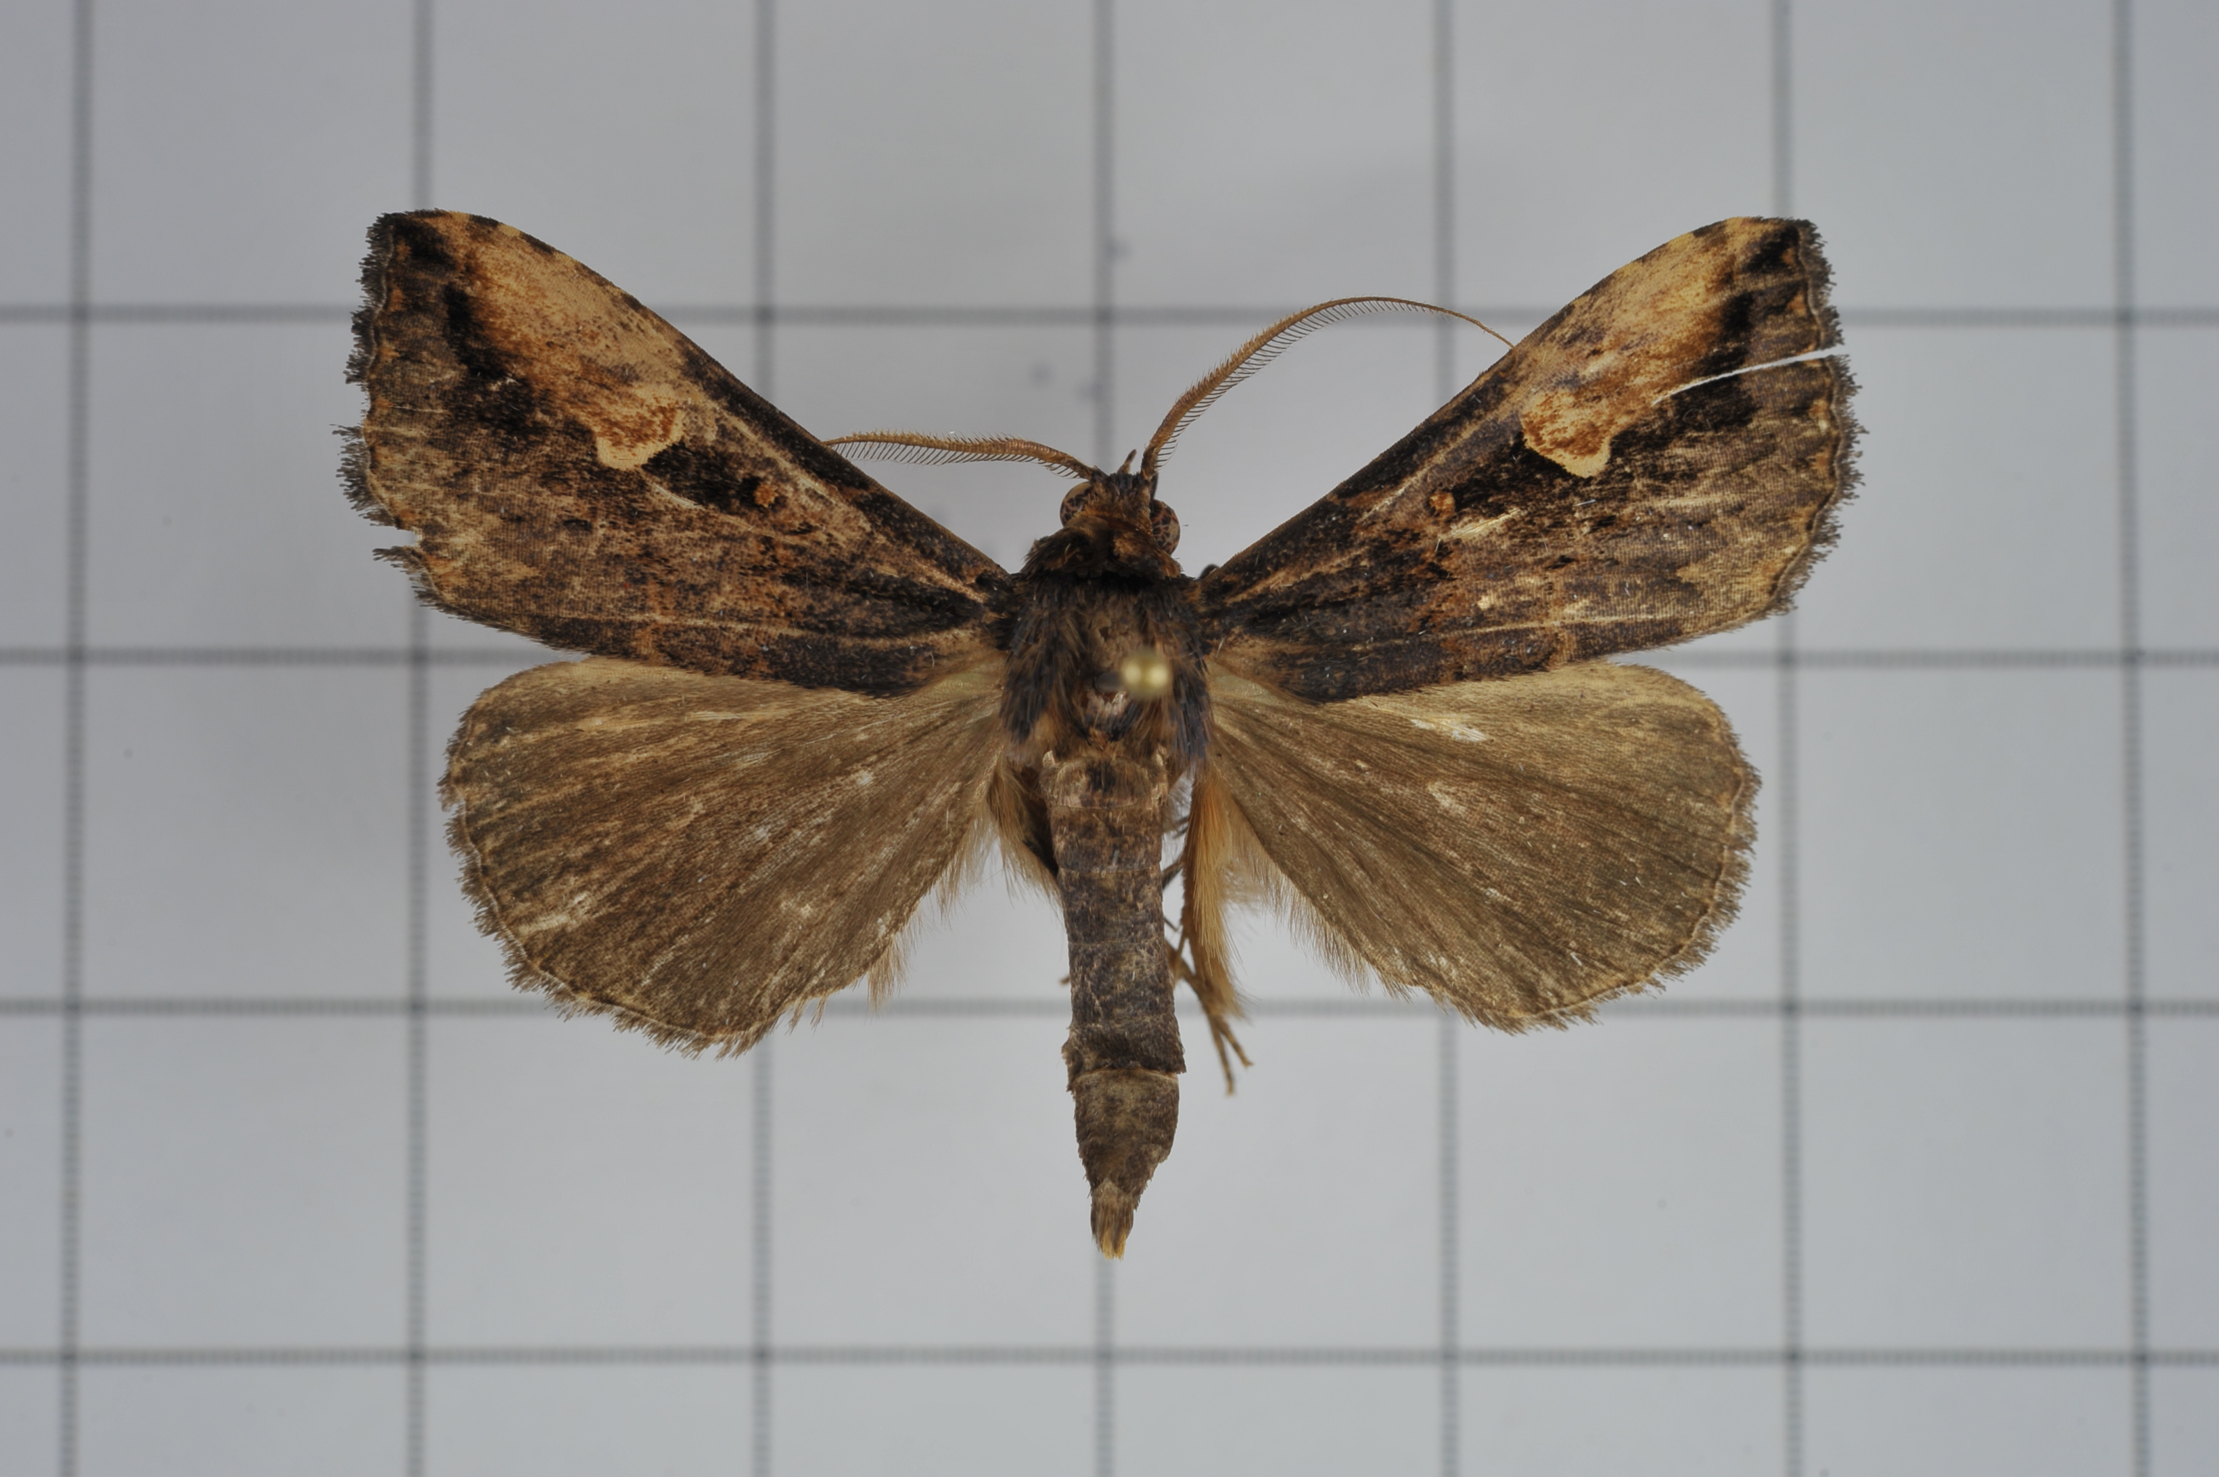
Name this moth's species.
Pseudosphetta moorei
